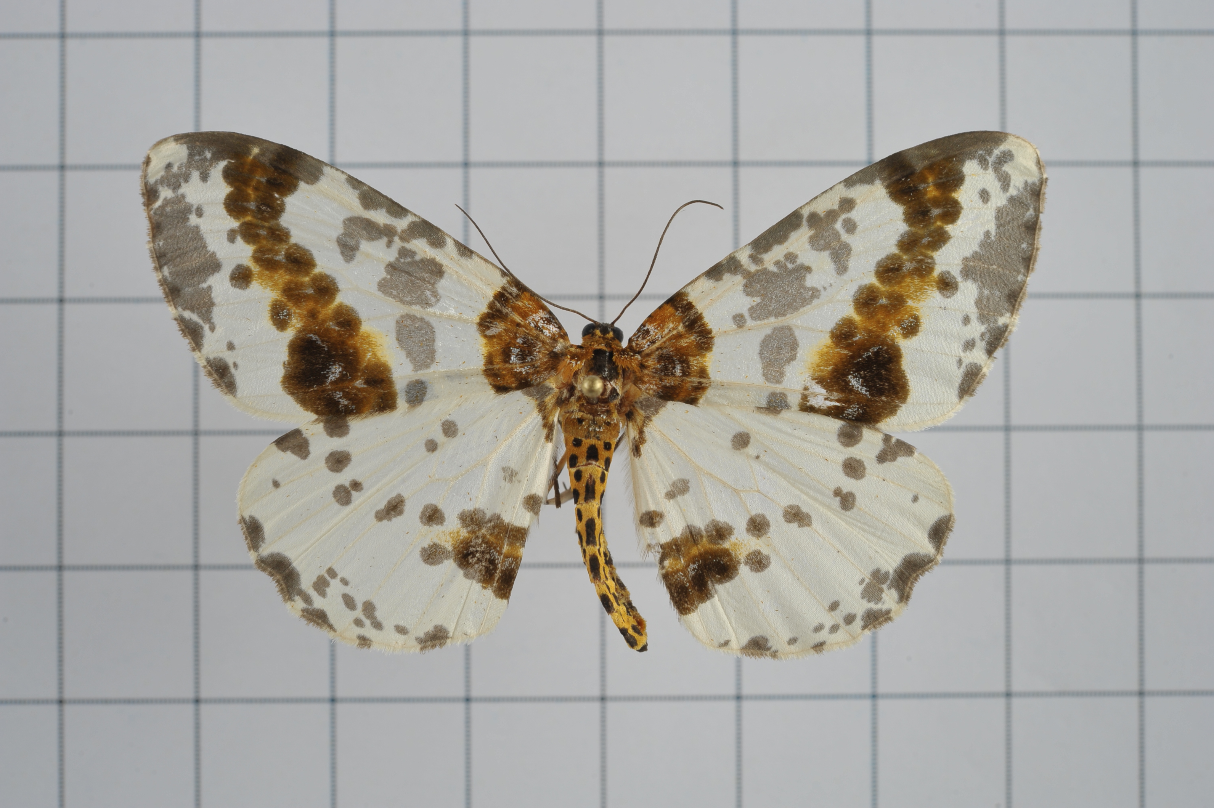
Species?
Abraxas taiwanensis
